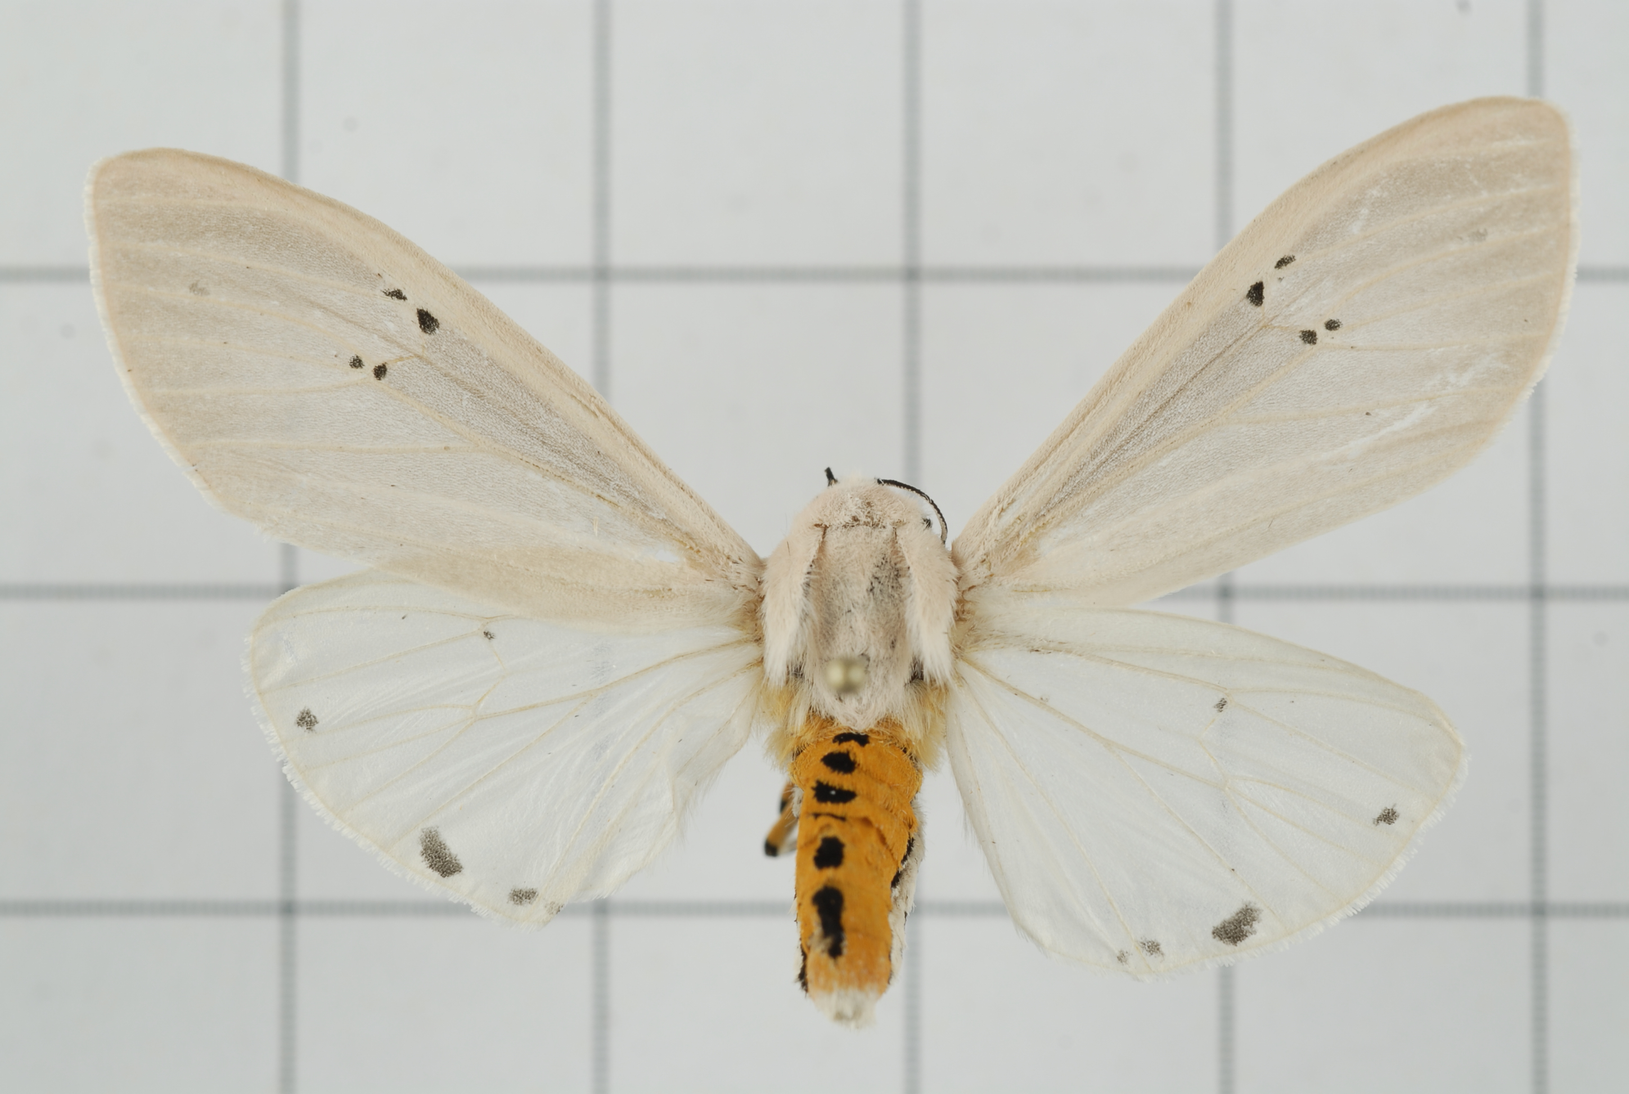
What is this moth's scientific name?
Creatonotos transiens koni
